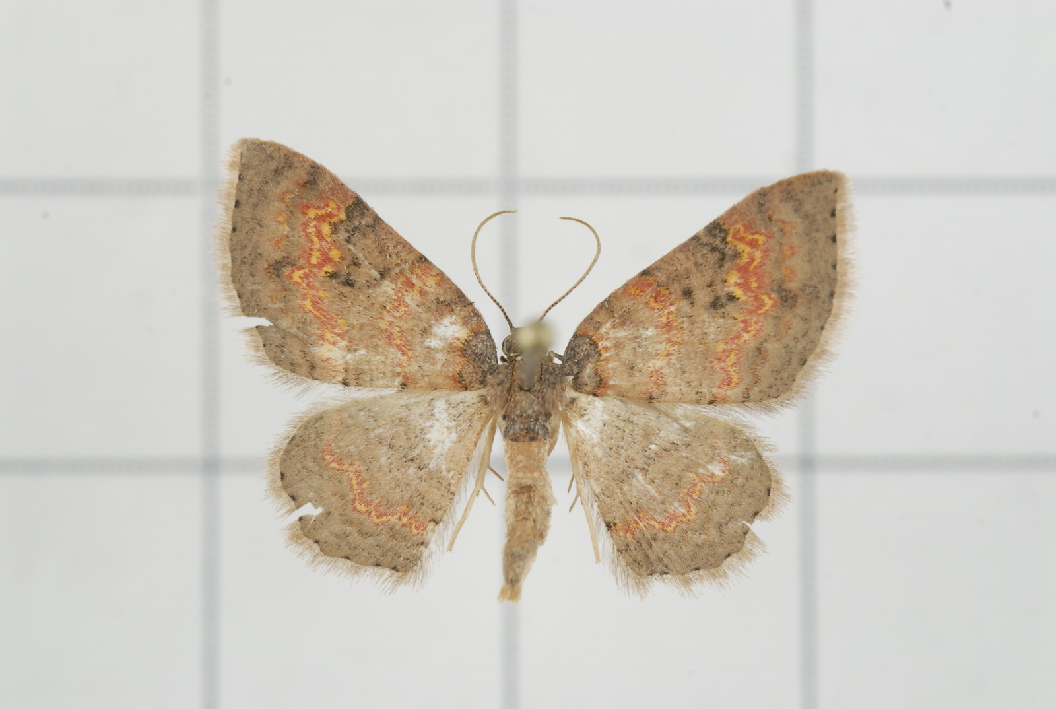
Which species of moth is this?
Hydrelia bicolorata
